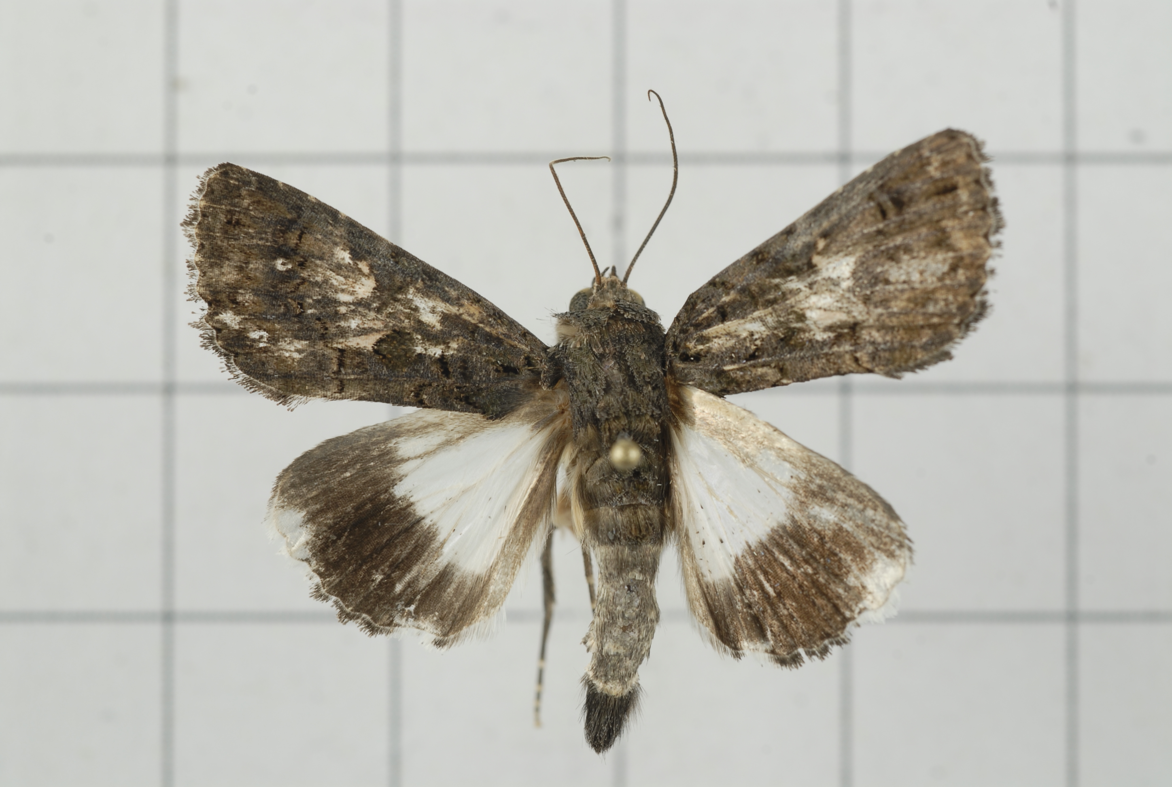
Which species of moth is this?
Aedia acronyctoides
